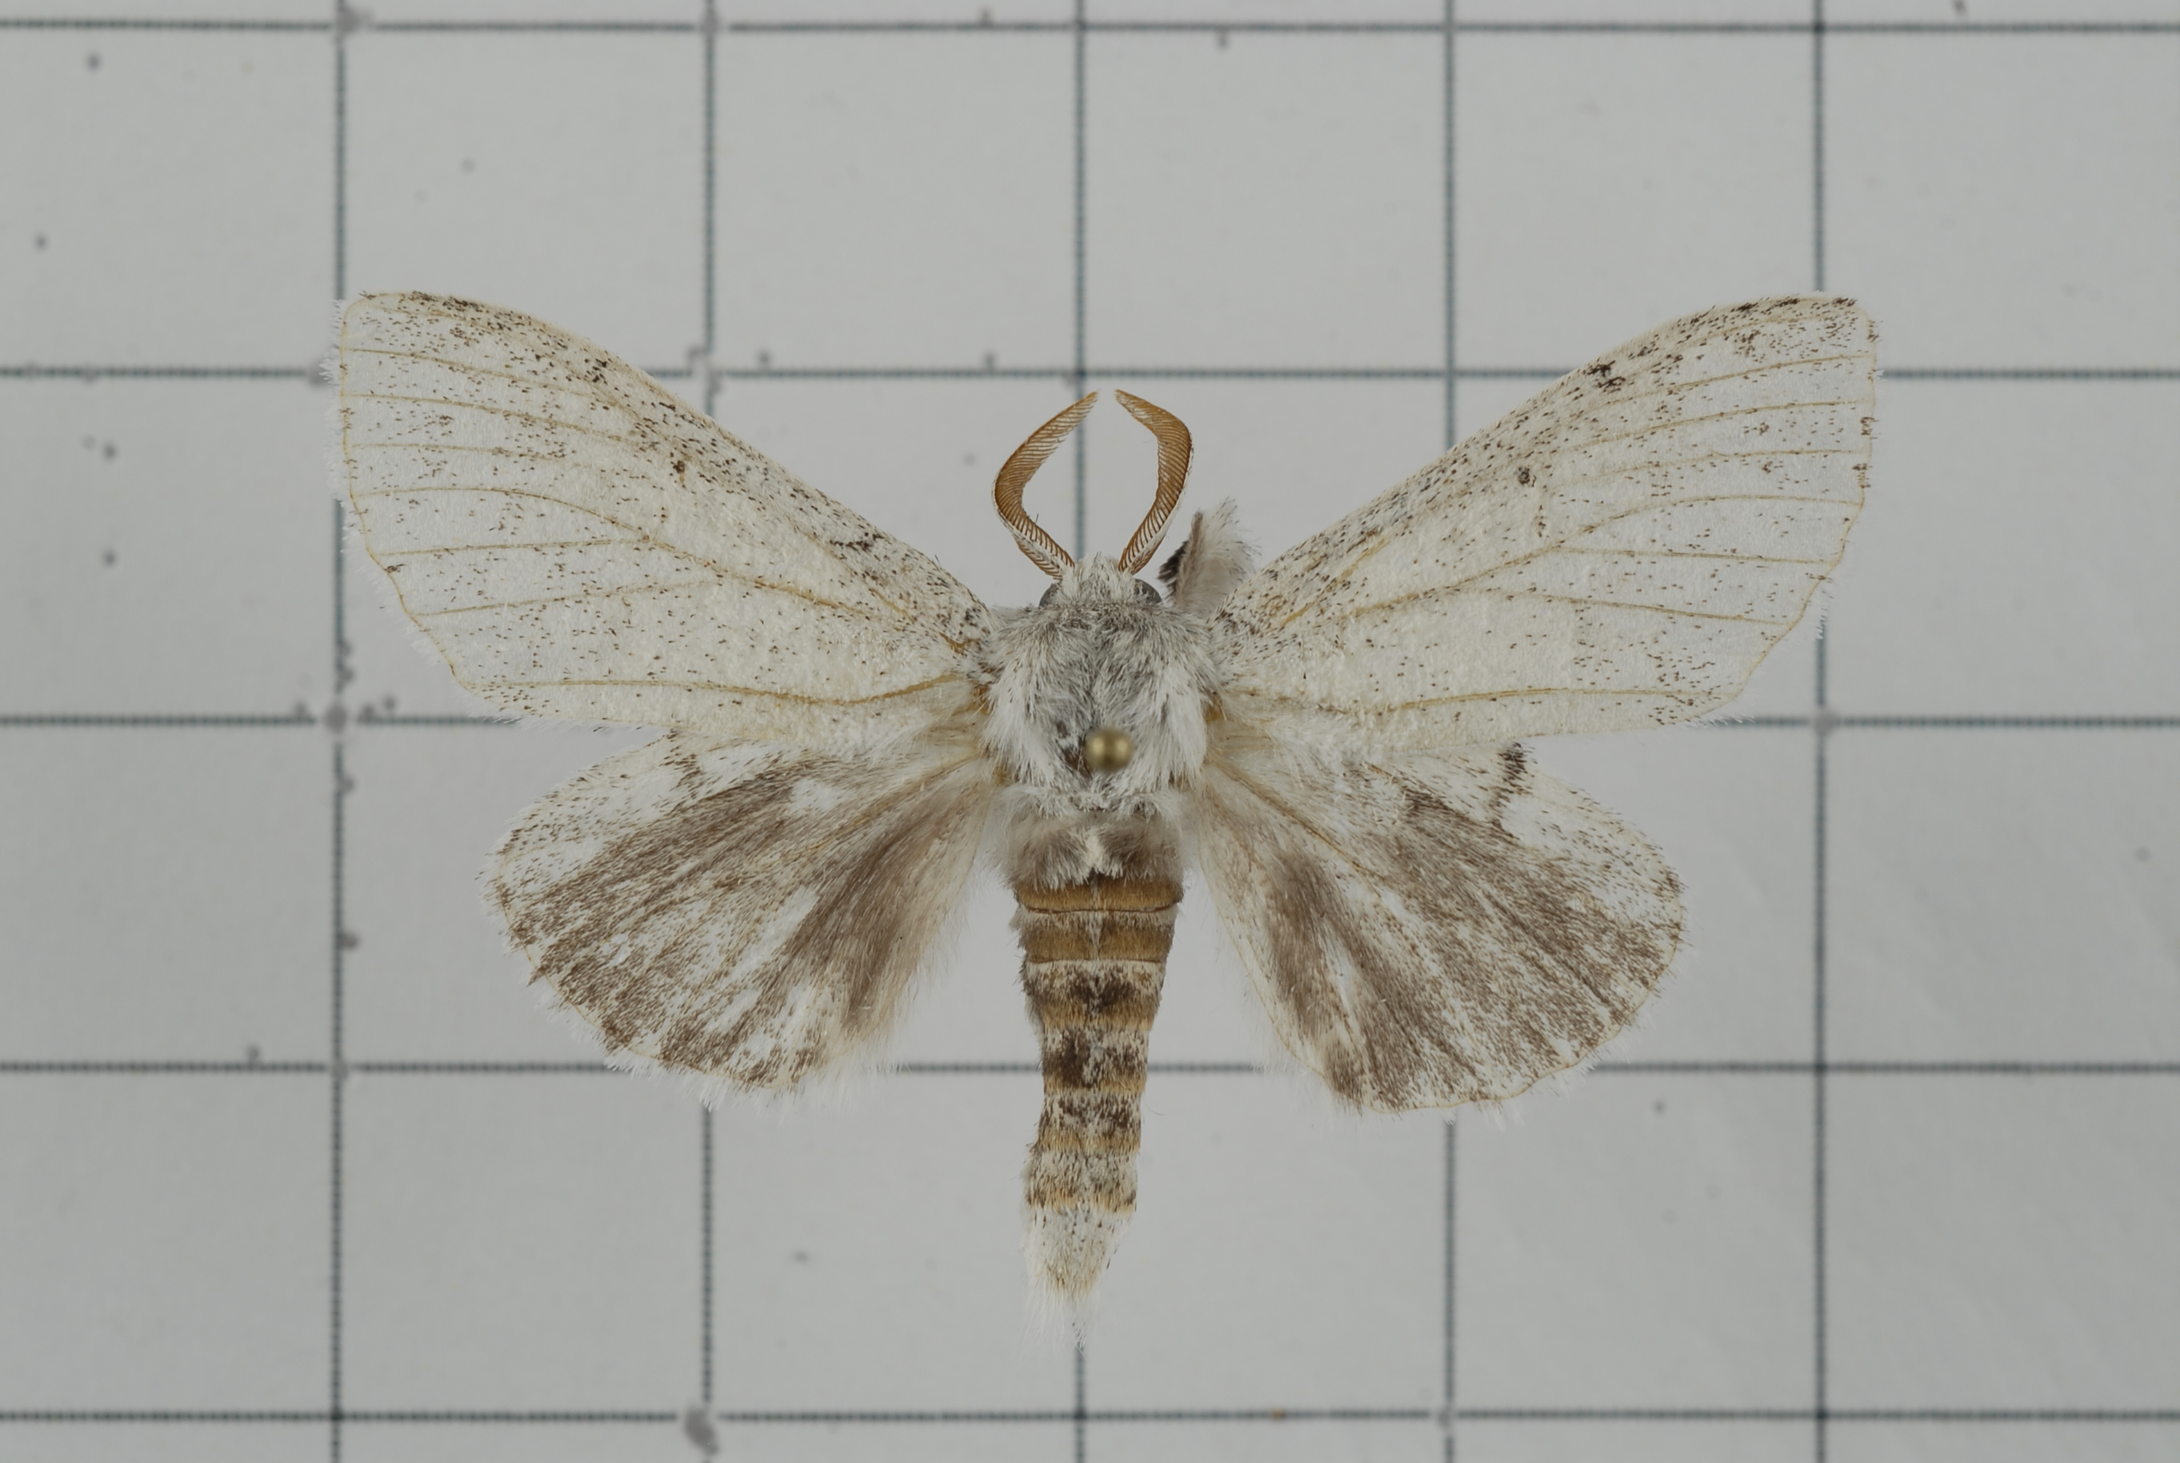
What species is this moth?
Cnethodonta grisescens baibarana
